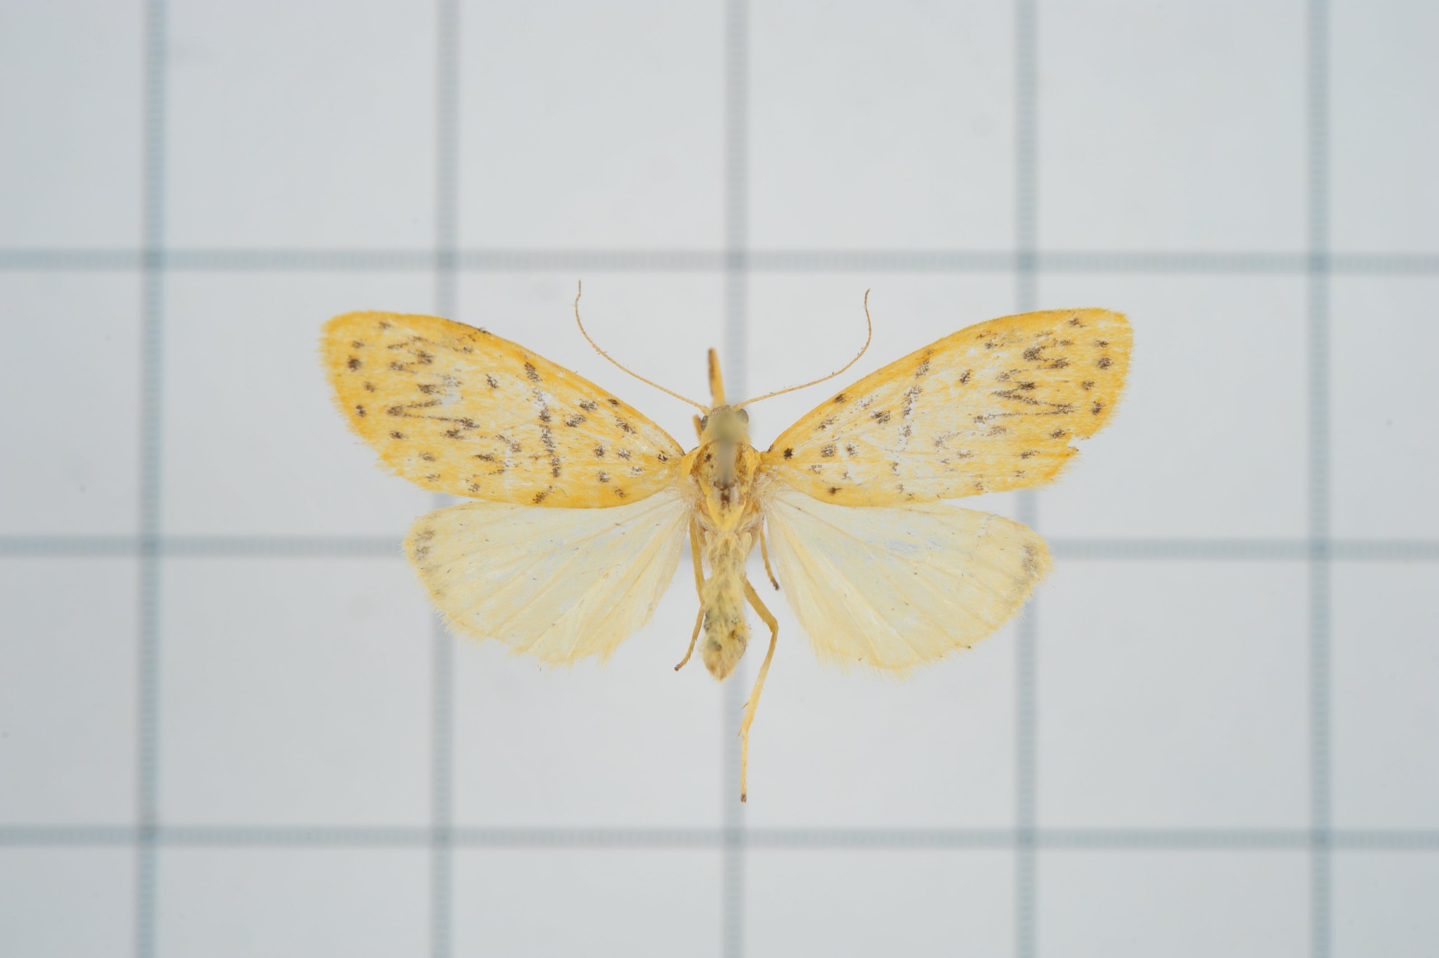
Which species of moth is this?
Huangilene alikangiae alikangiae
